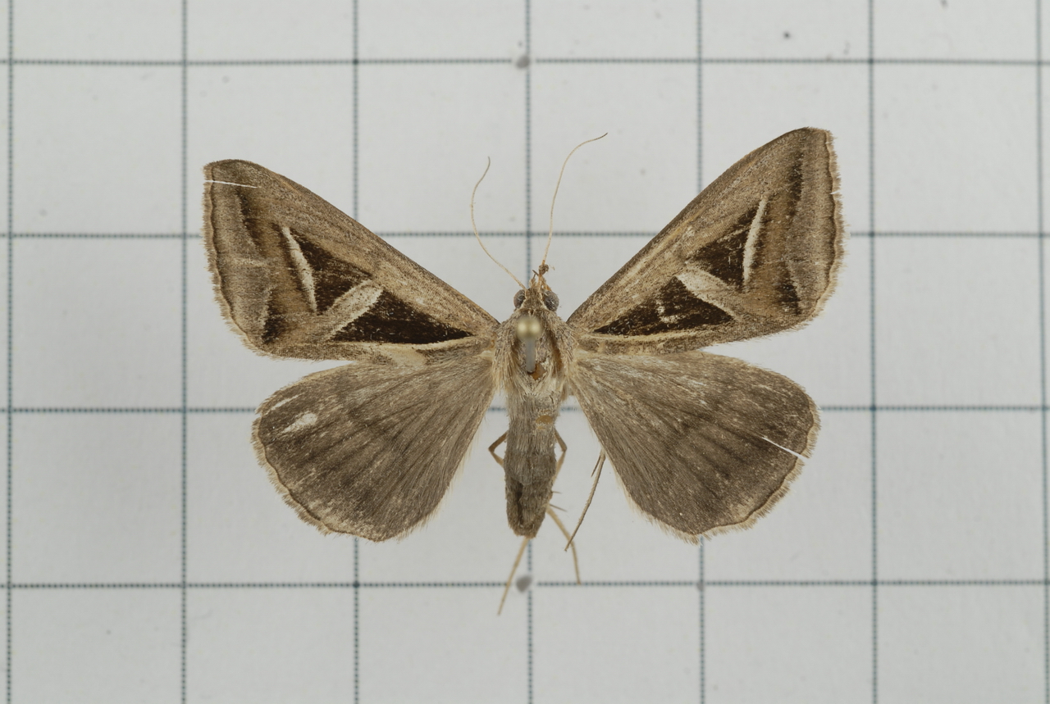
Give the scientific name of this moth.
Trigonodes hyppasia
